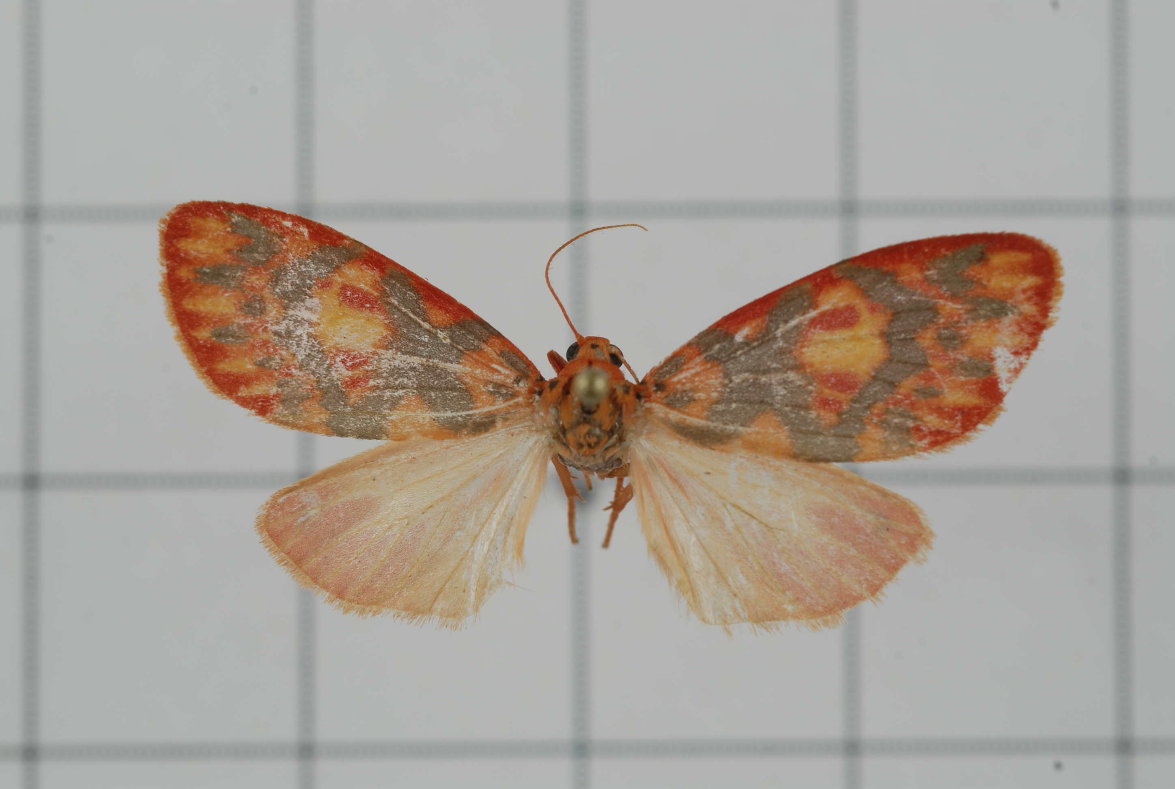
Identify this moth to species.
Floridasura tricolor
